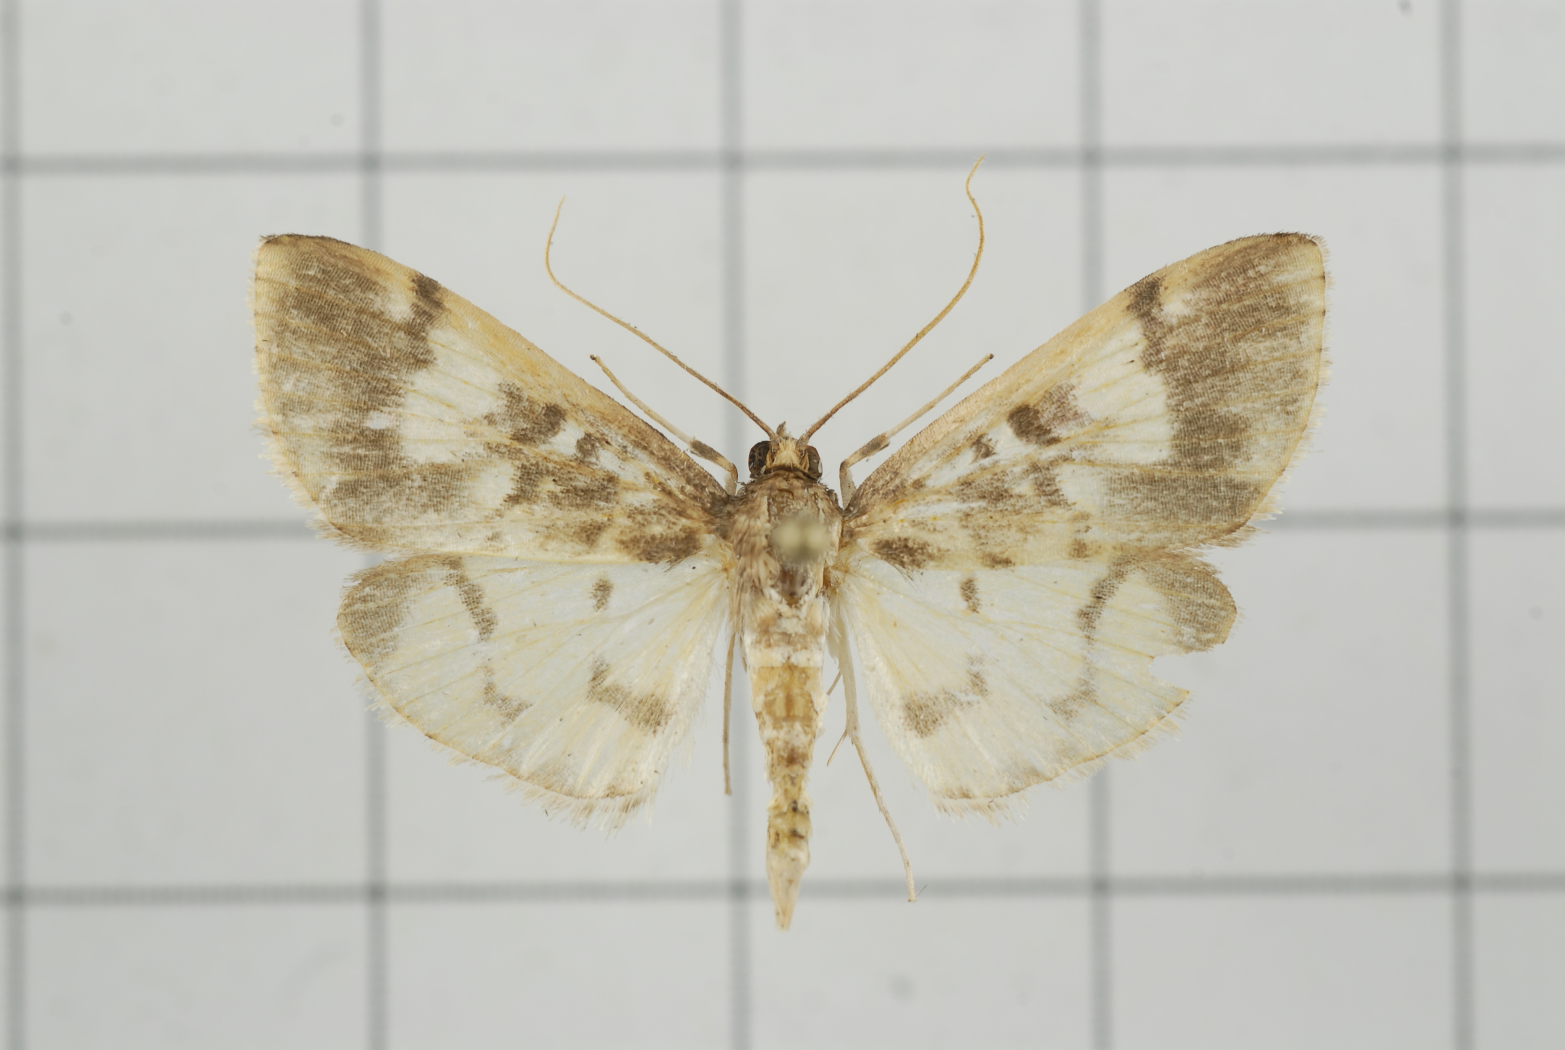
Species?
Pseudebulea fentoni
